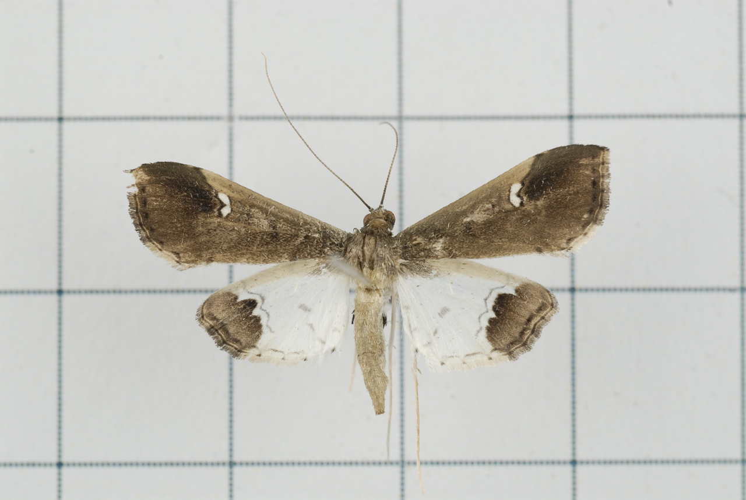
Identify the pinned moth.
Maruca amboinalis
